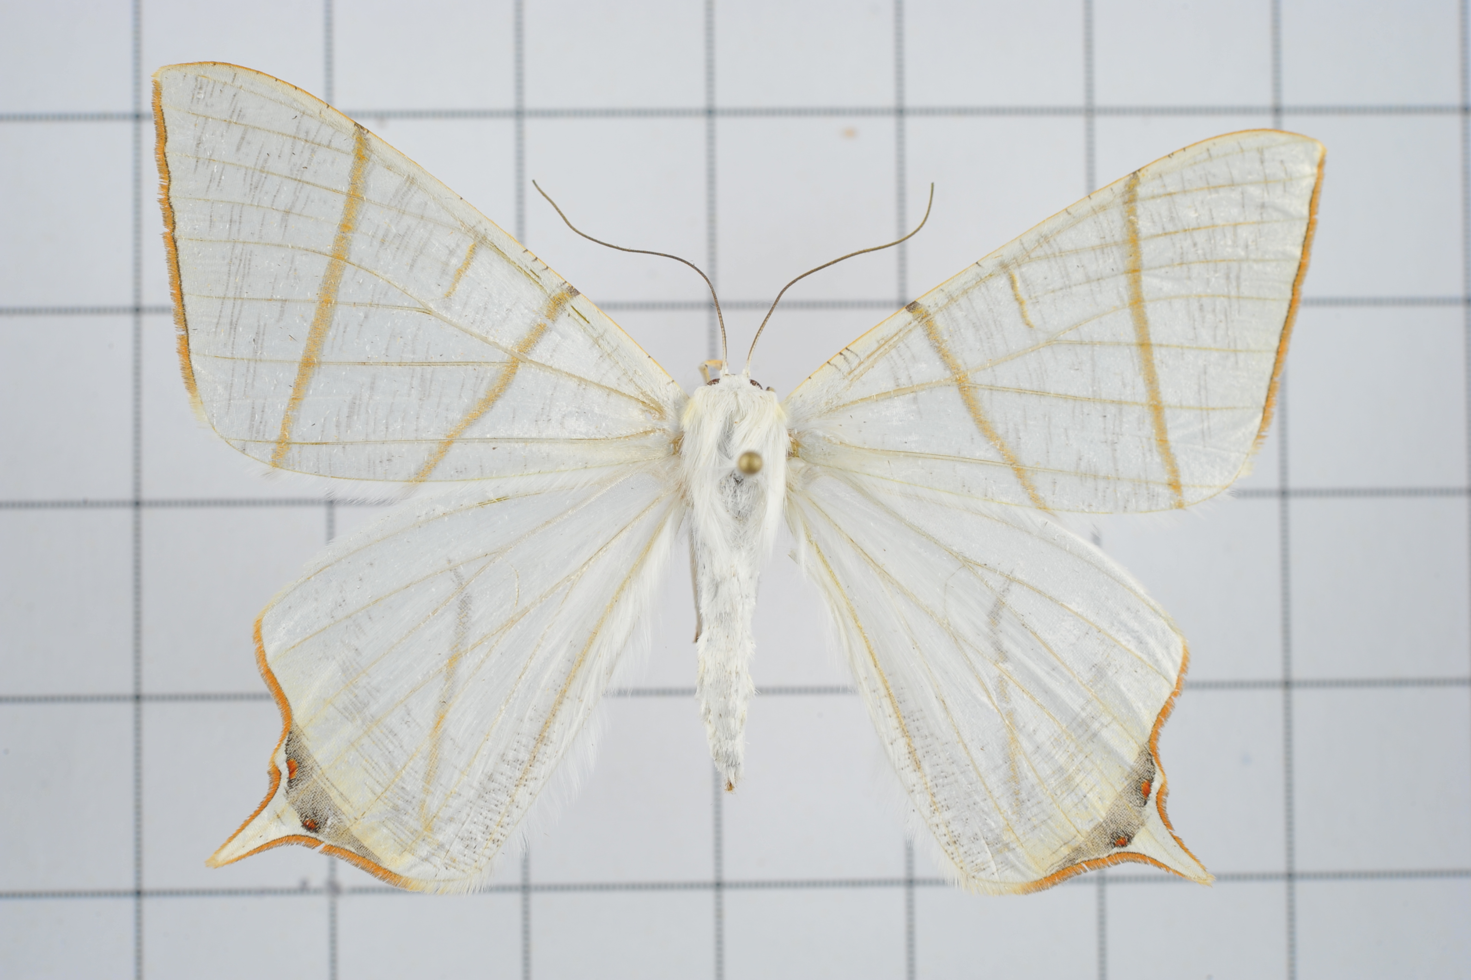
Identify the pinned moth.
Ourapteryx changi
